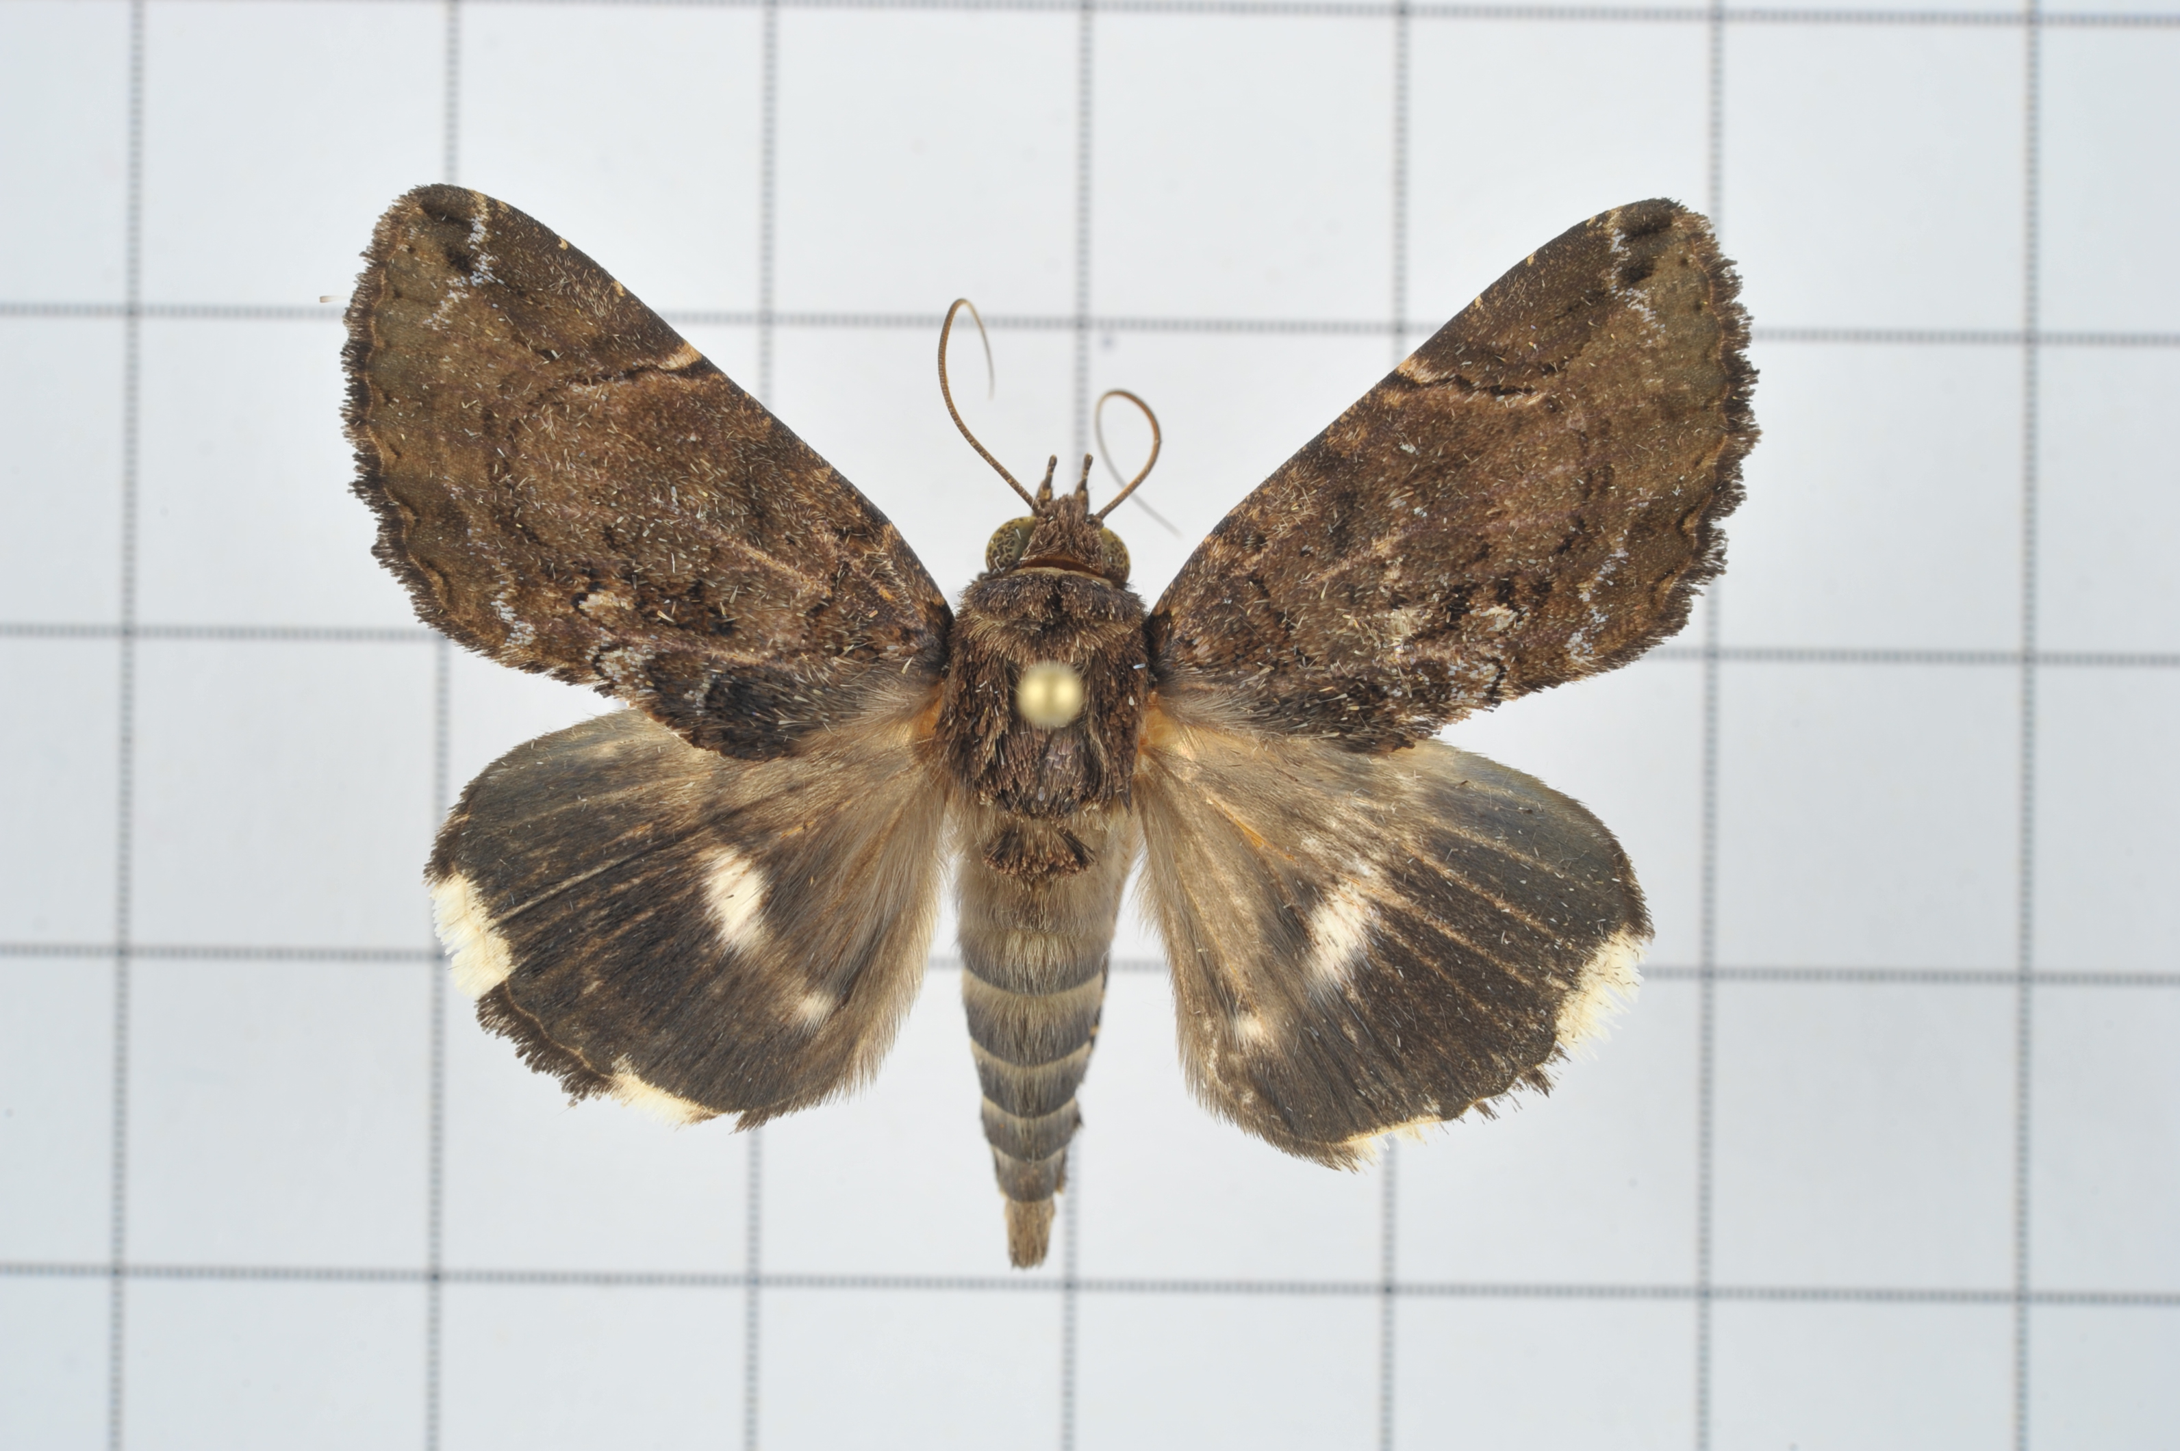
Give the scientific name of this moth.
Ercheia cyllaria
